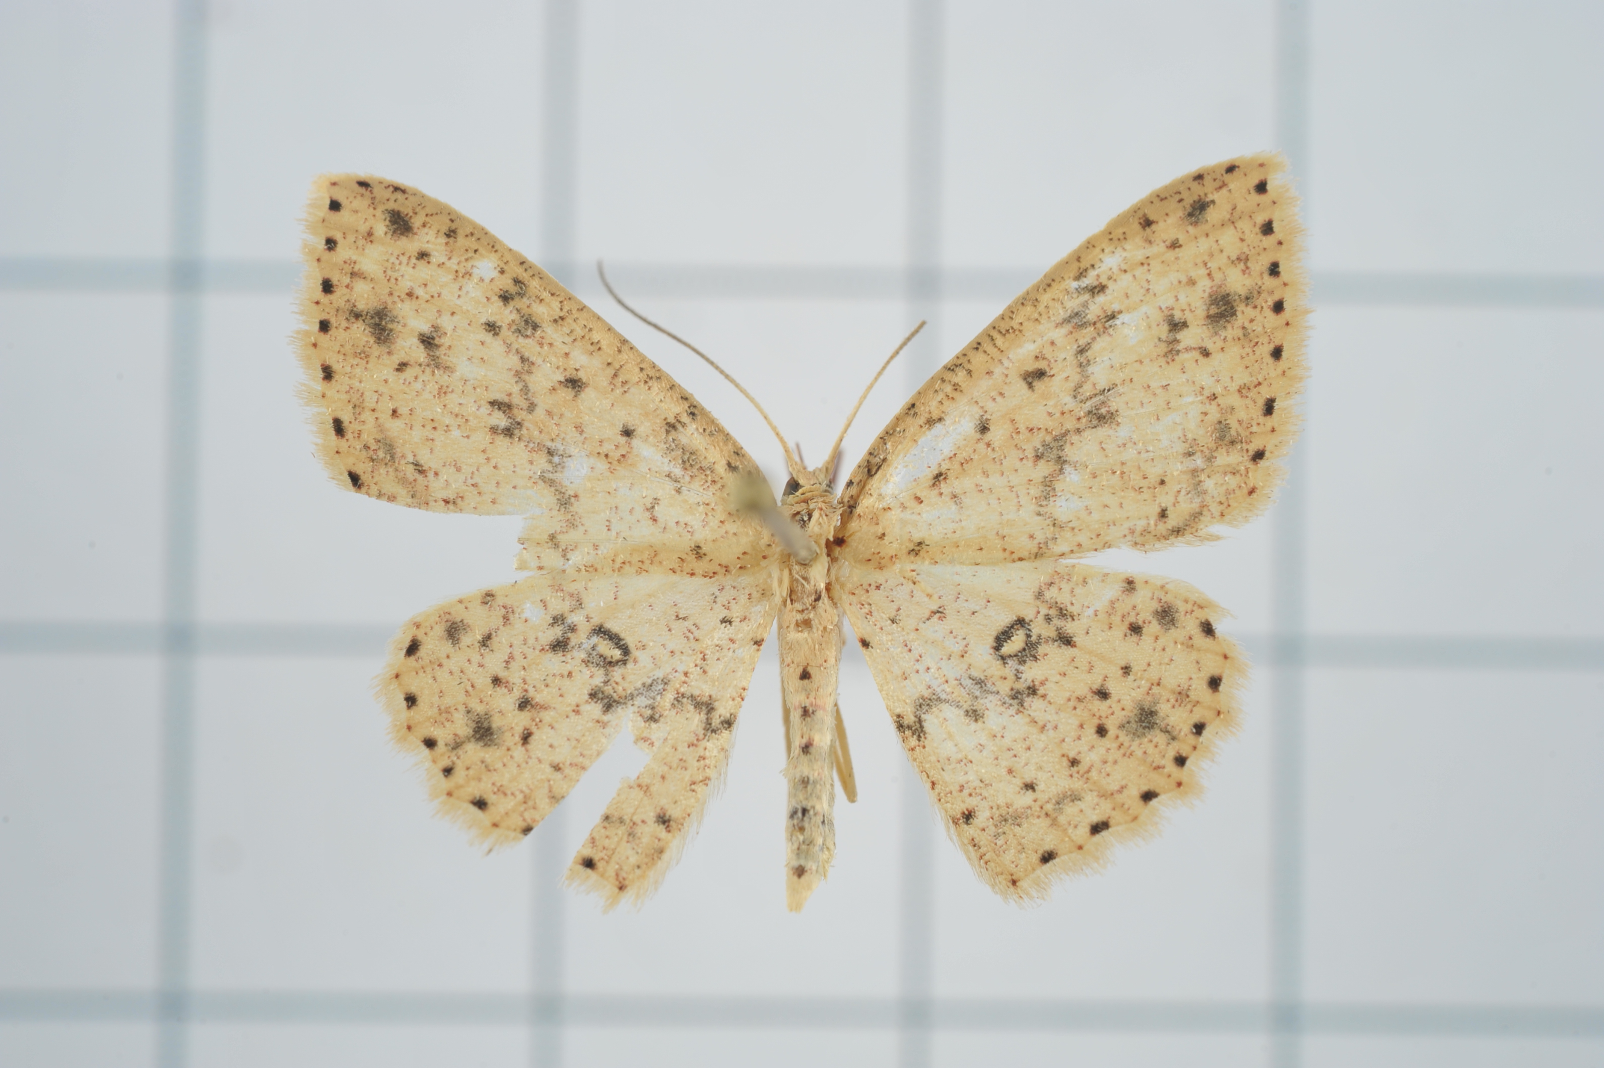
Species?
Perixera decretaria
